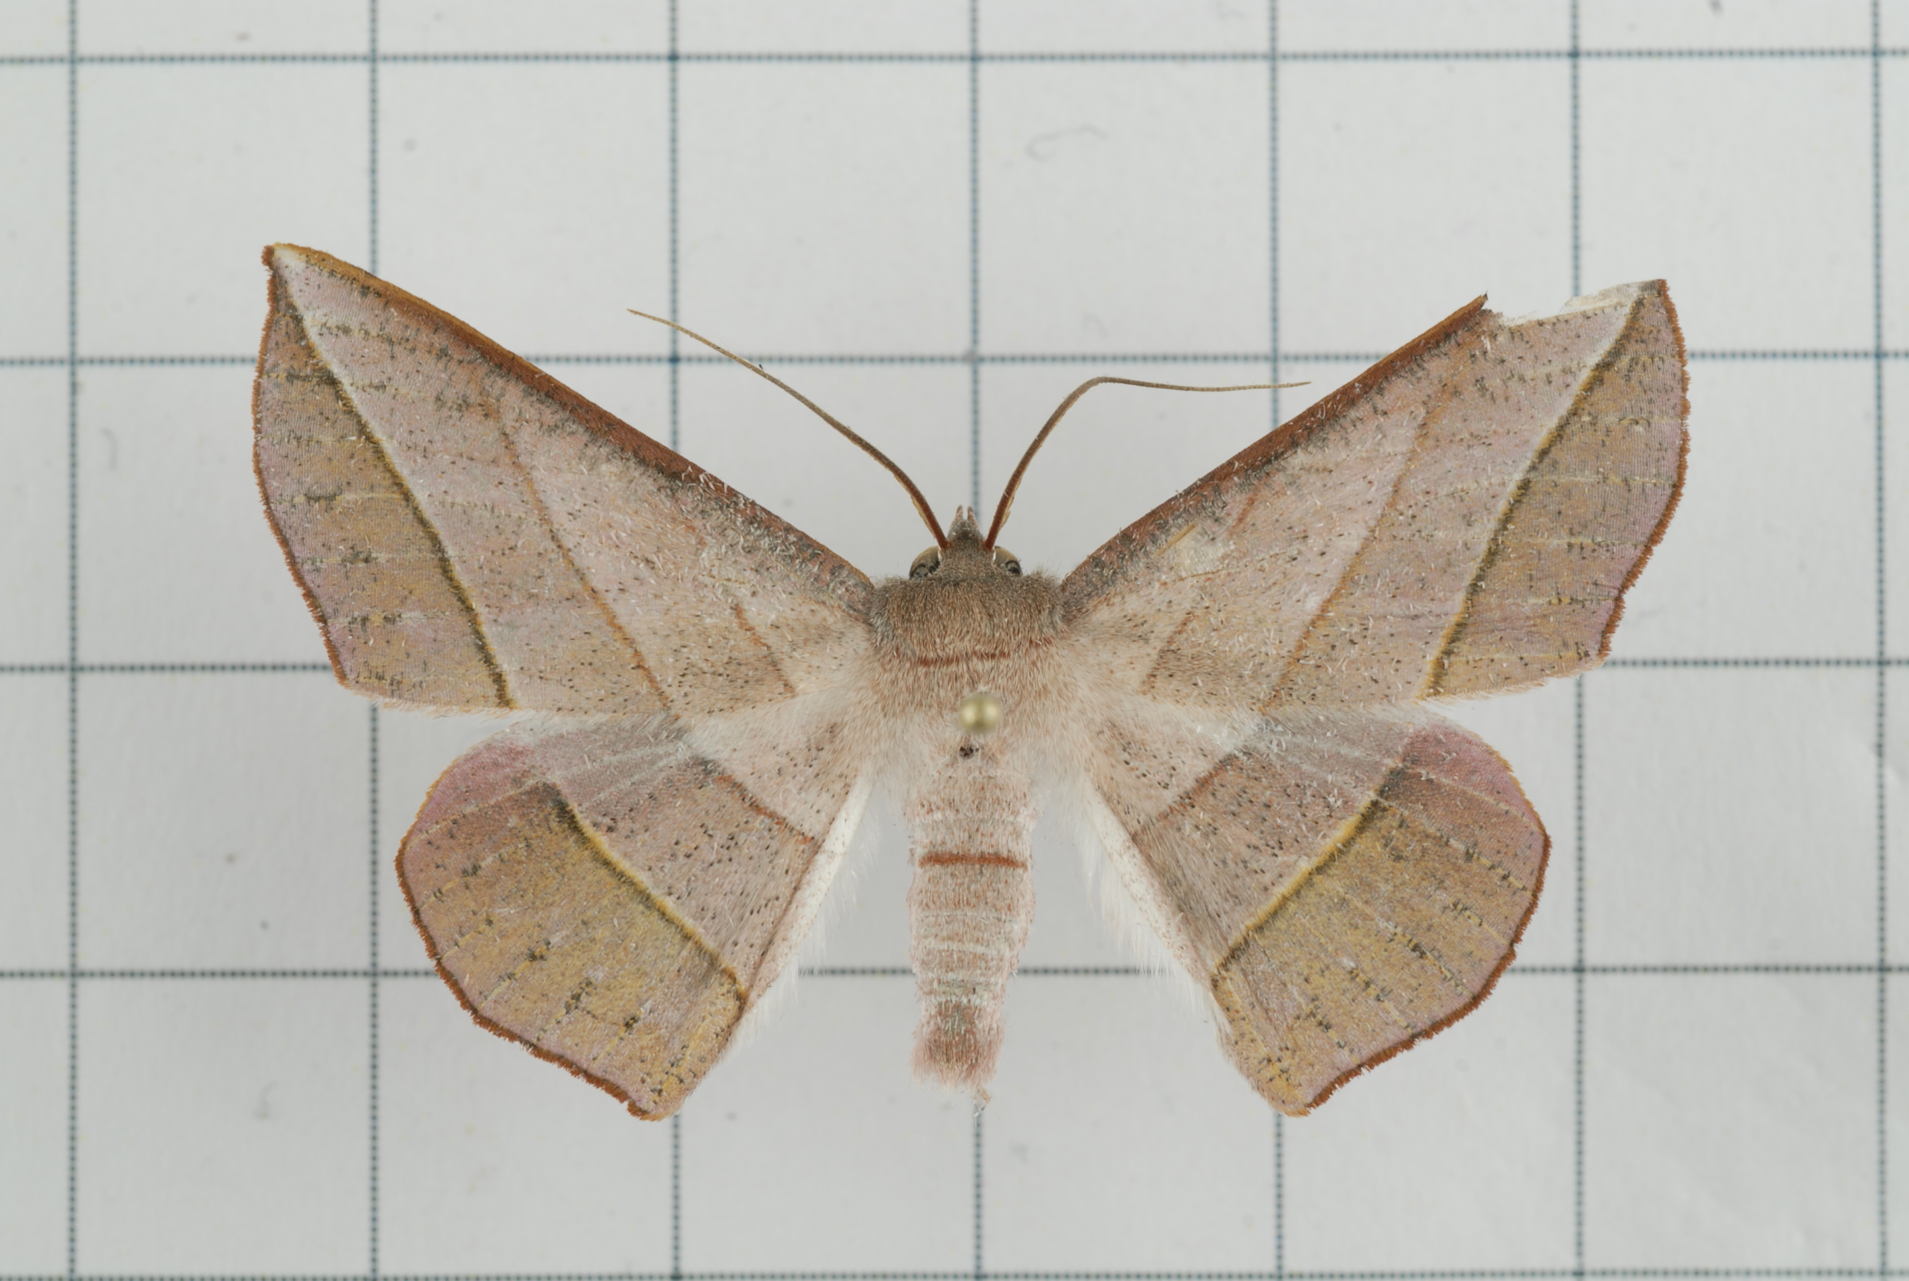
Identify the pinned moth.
Sarcinodes yeni
